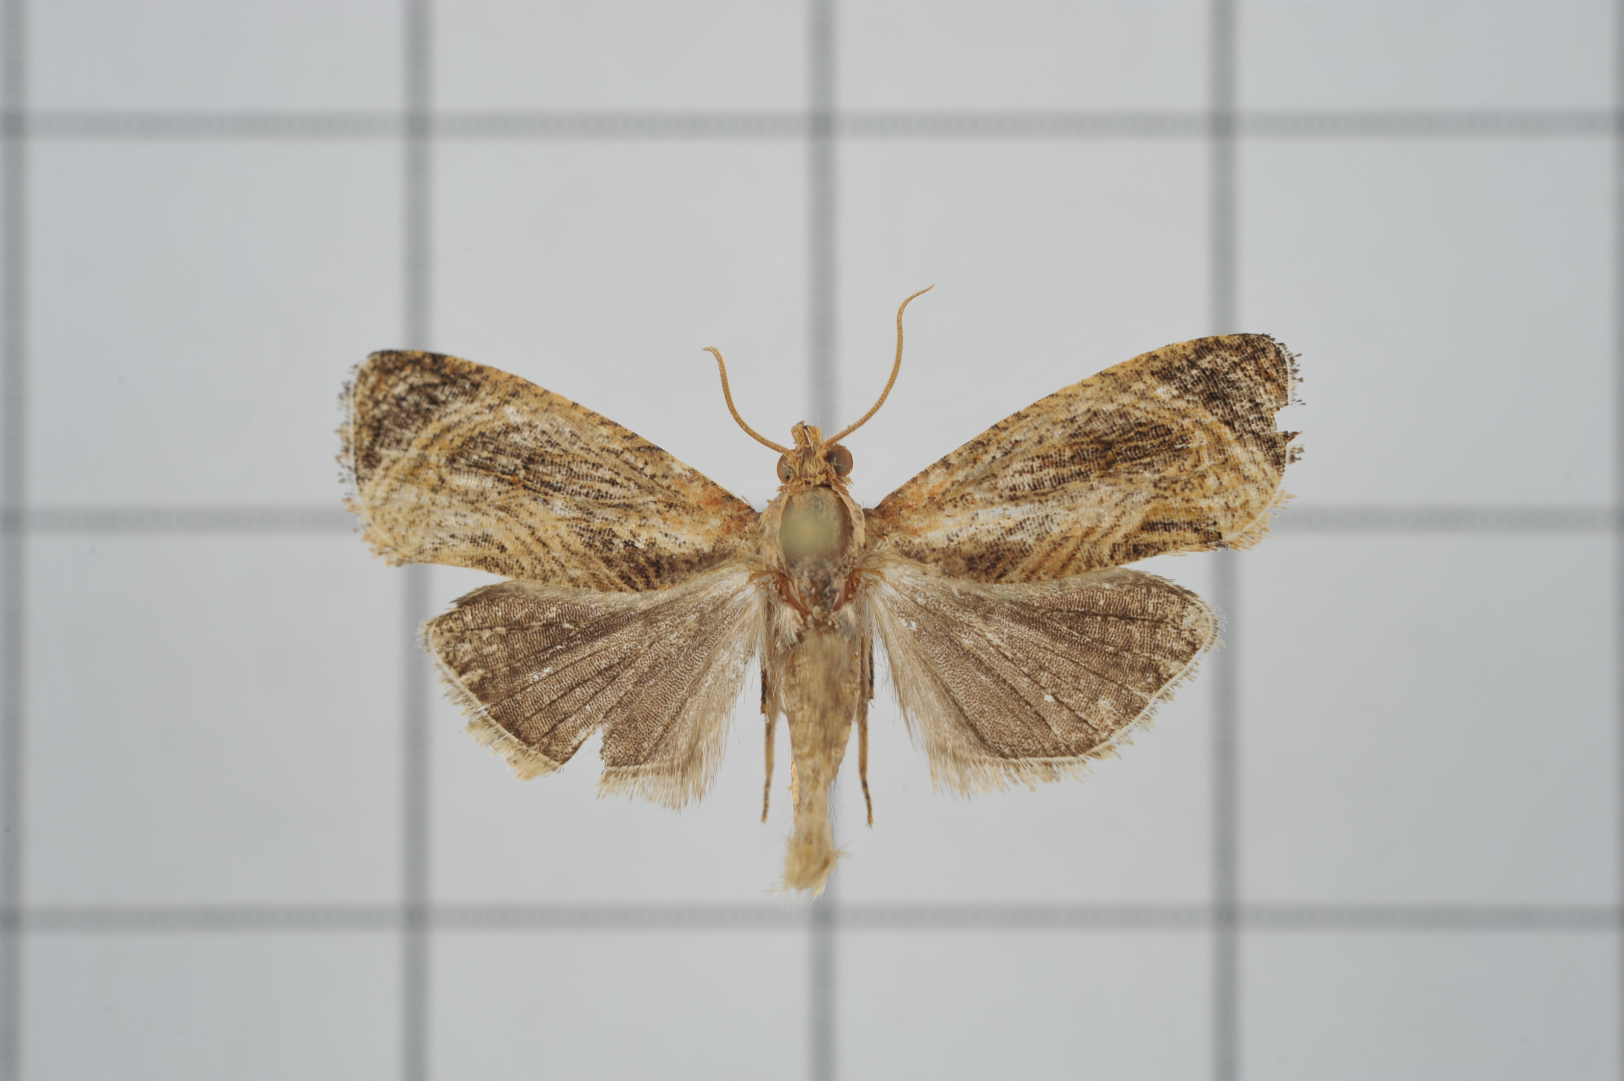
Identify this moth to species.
Cryptophlebia repletana
